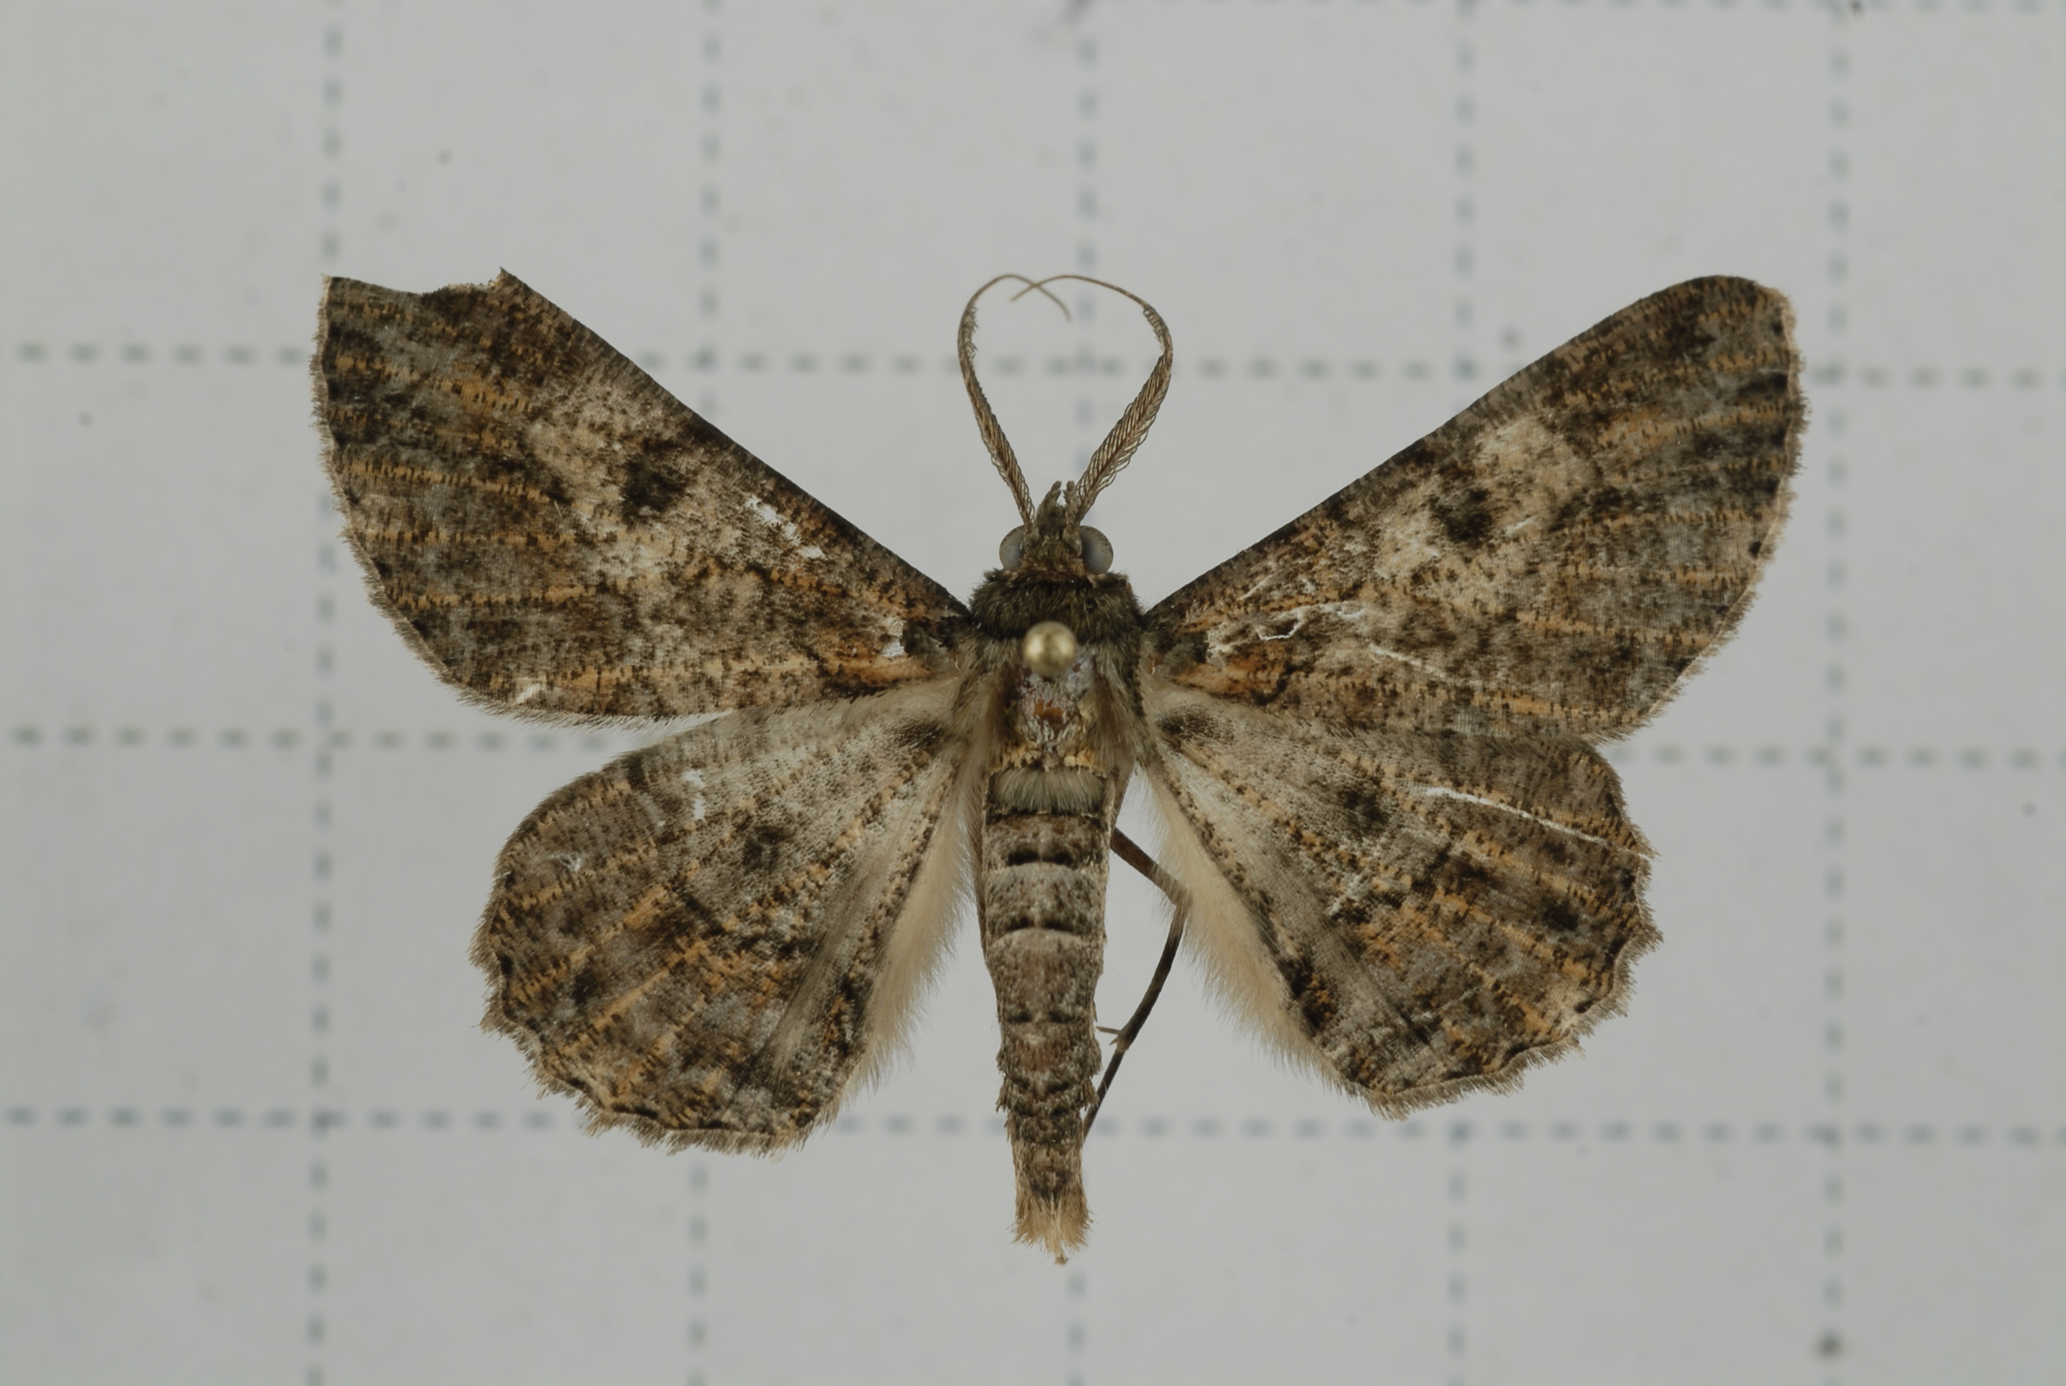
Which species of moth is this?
Cleora repulsaria repulsaria
